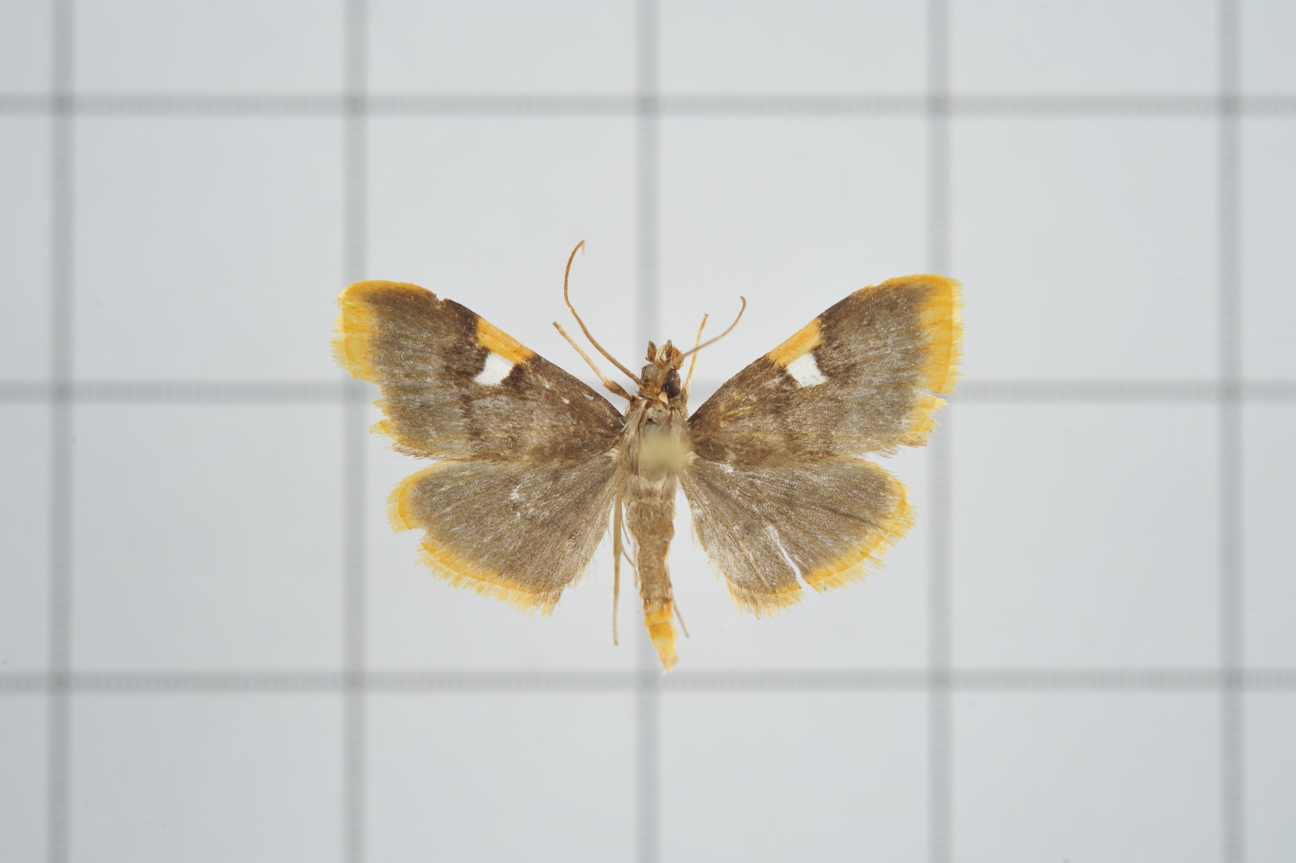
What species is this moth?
Callibotys carapina
